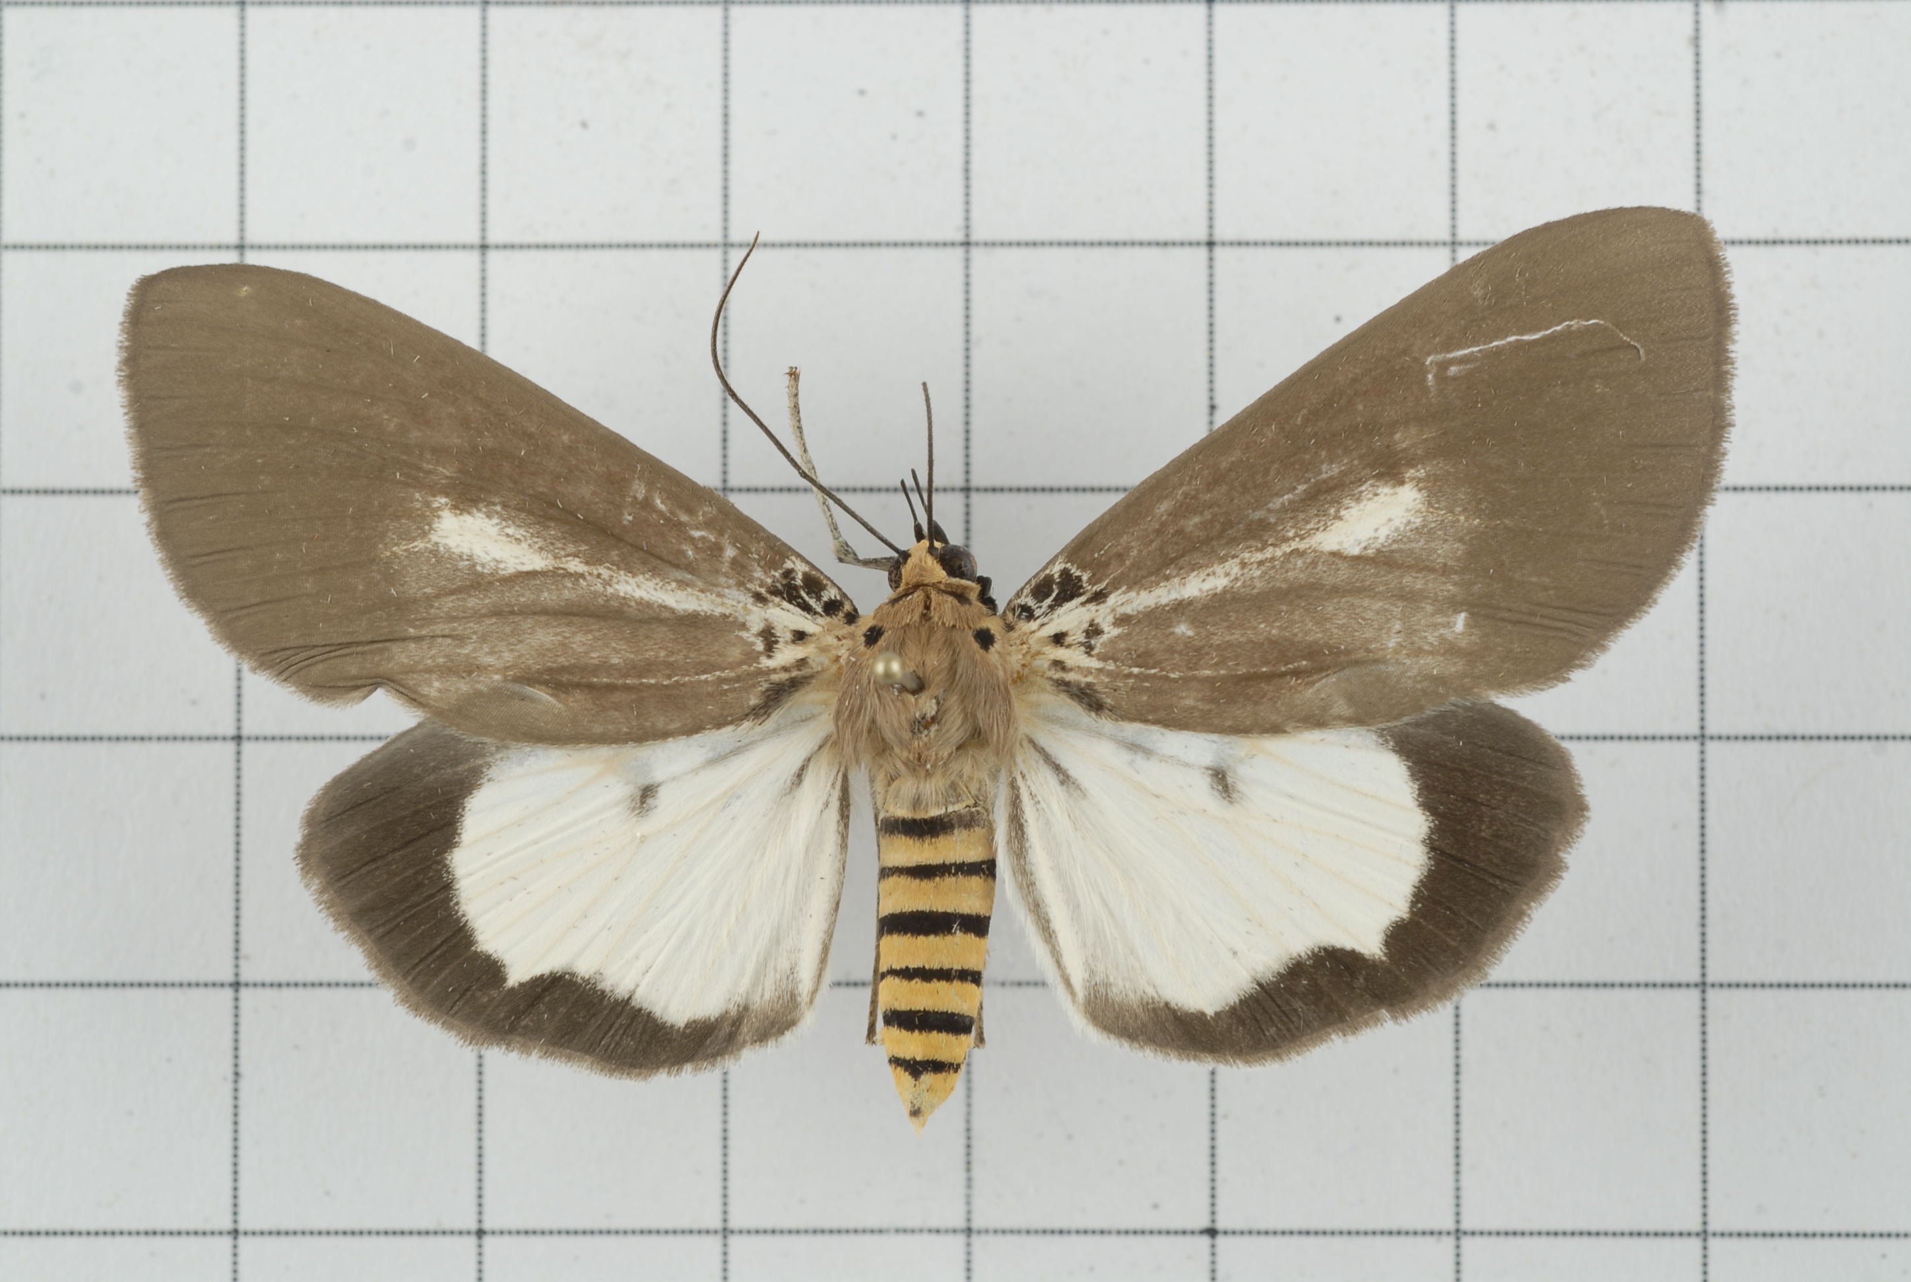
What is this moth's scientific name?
Asota heliconia zebrina
